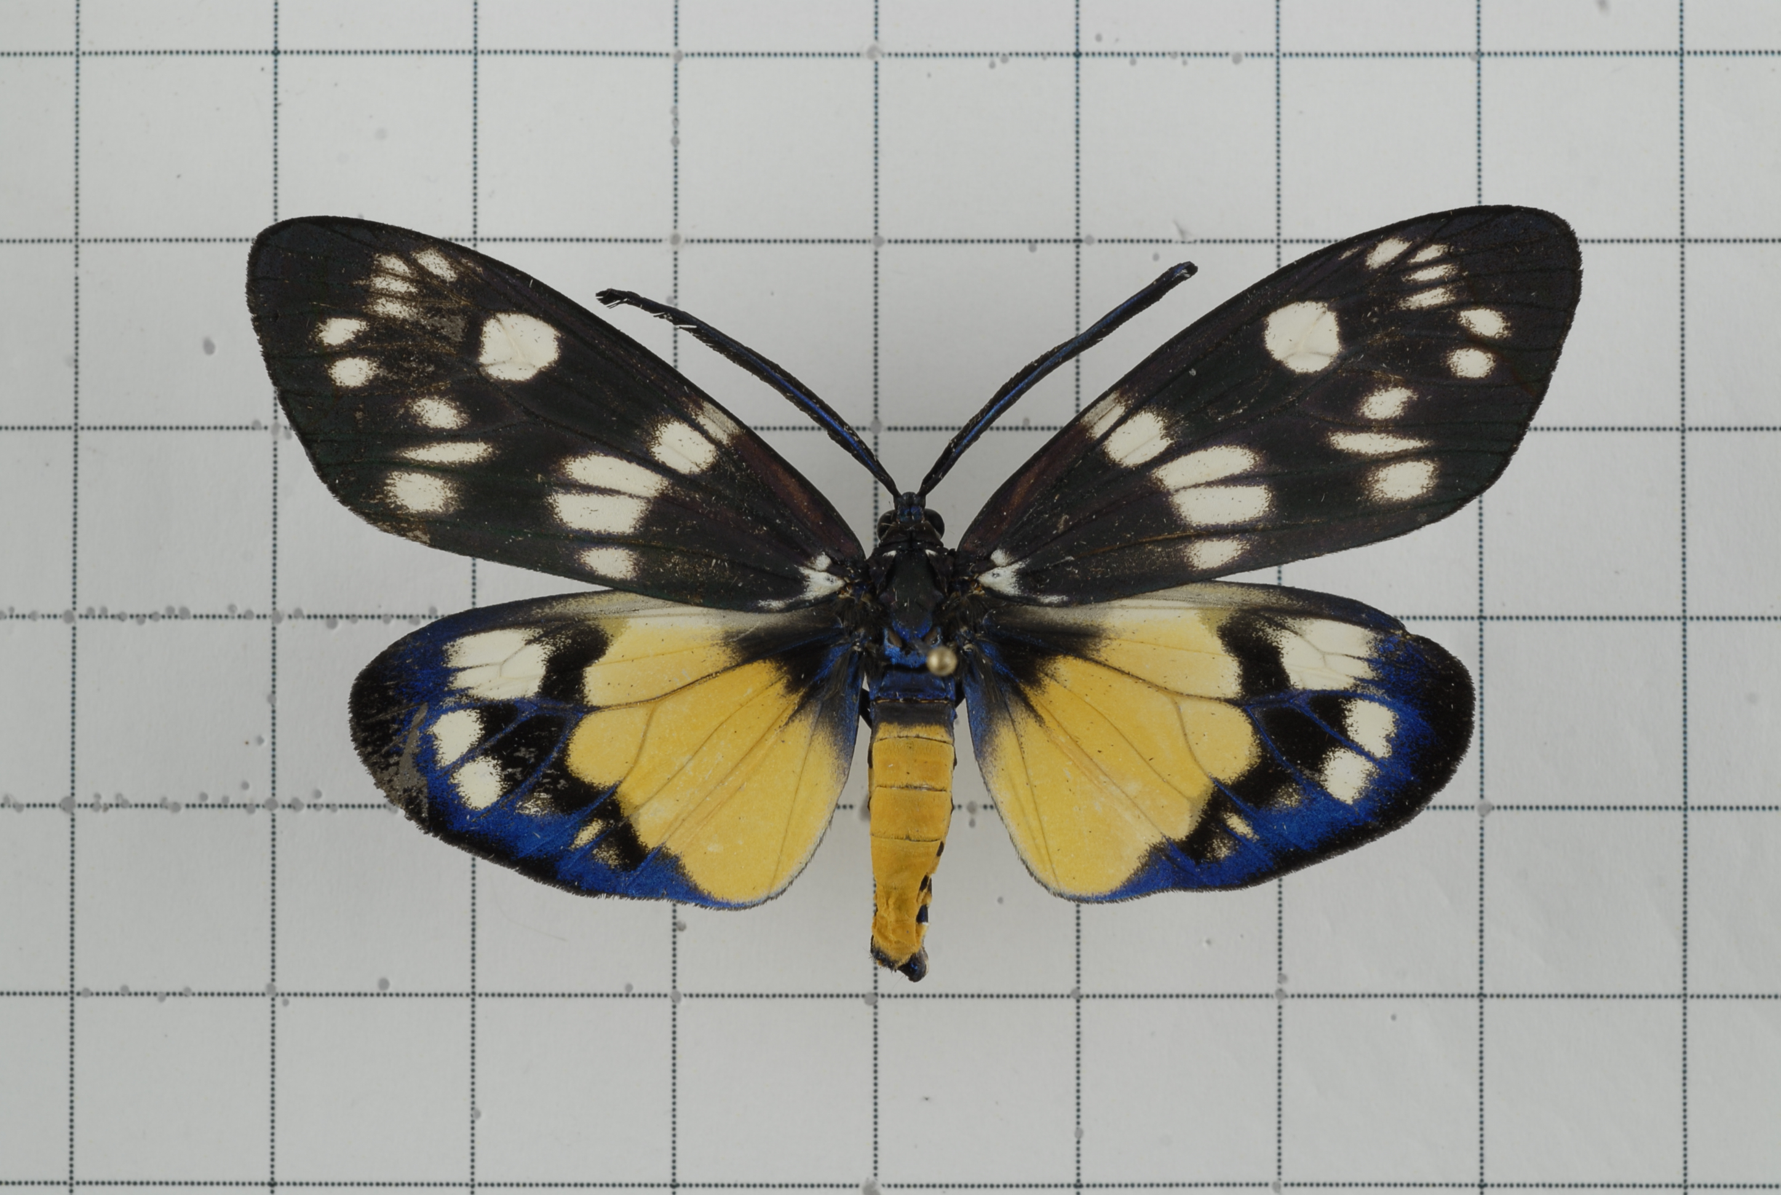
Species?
Eterusia aedea formosana
